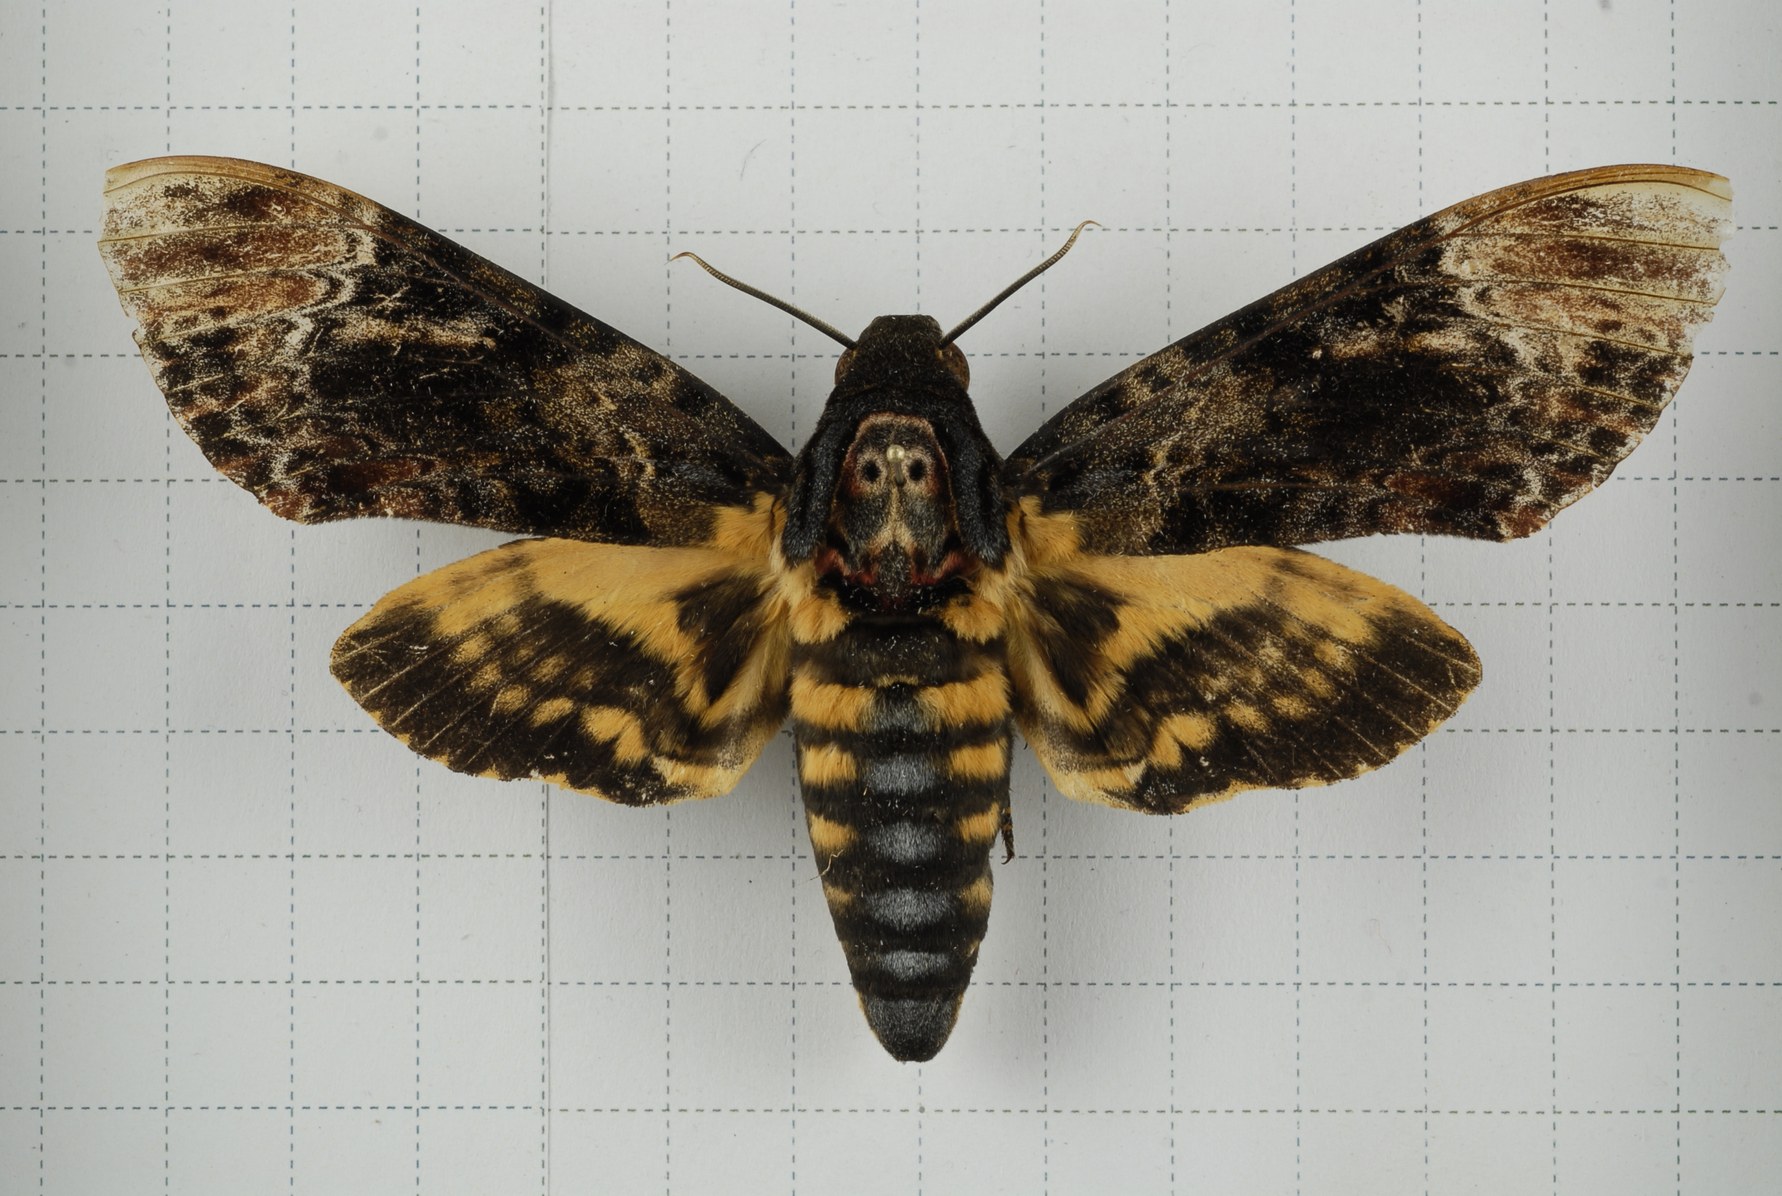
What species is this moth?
Acherontia lachesis
